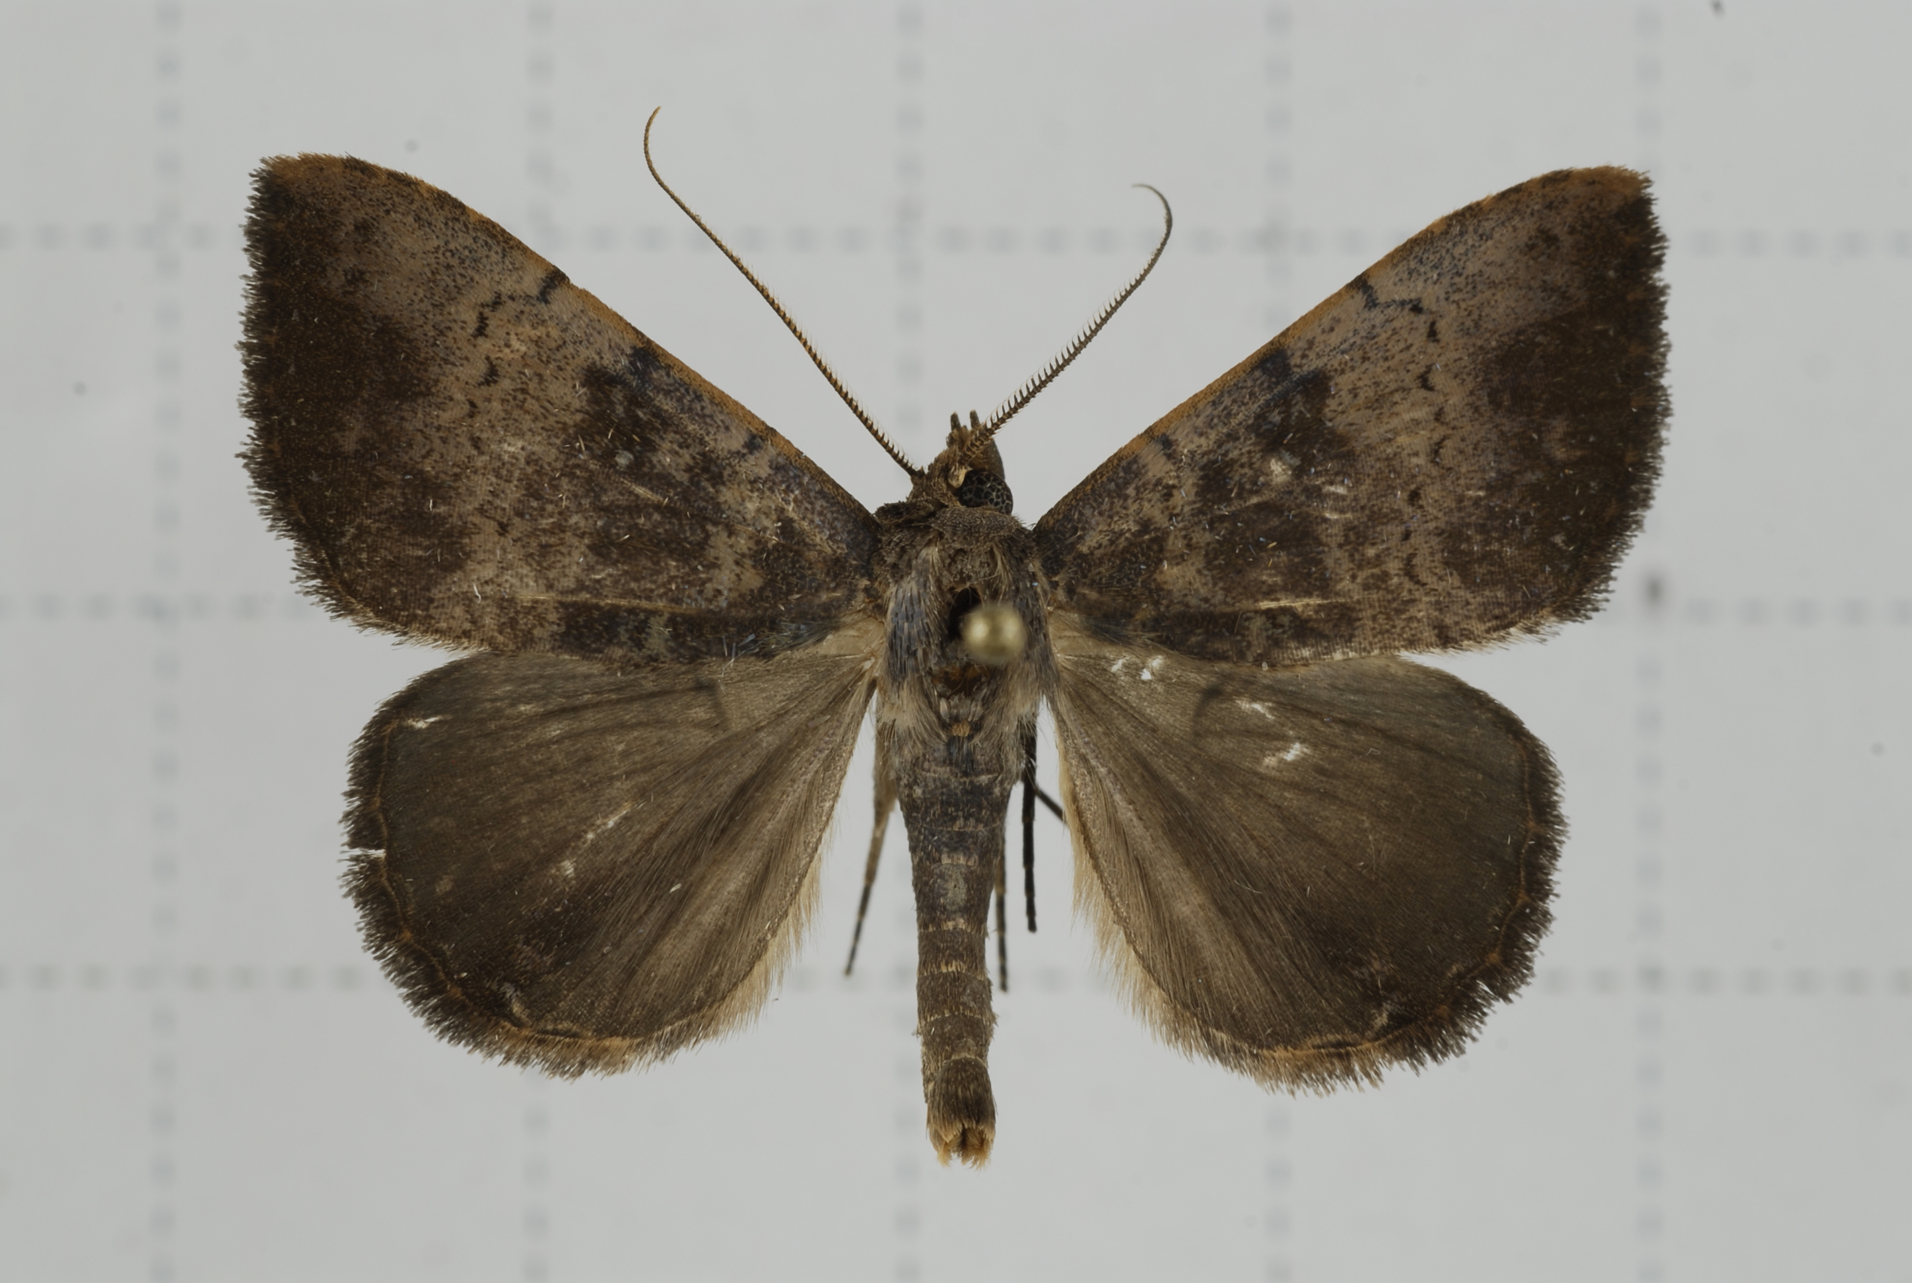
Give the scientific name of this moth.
Scedopla umbrosa
